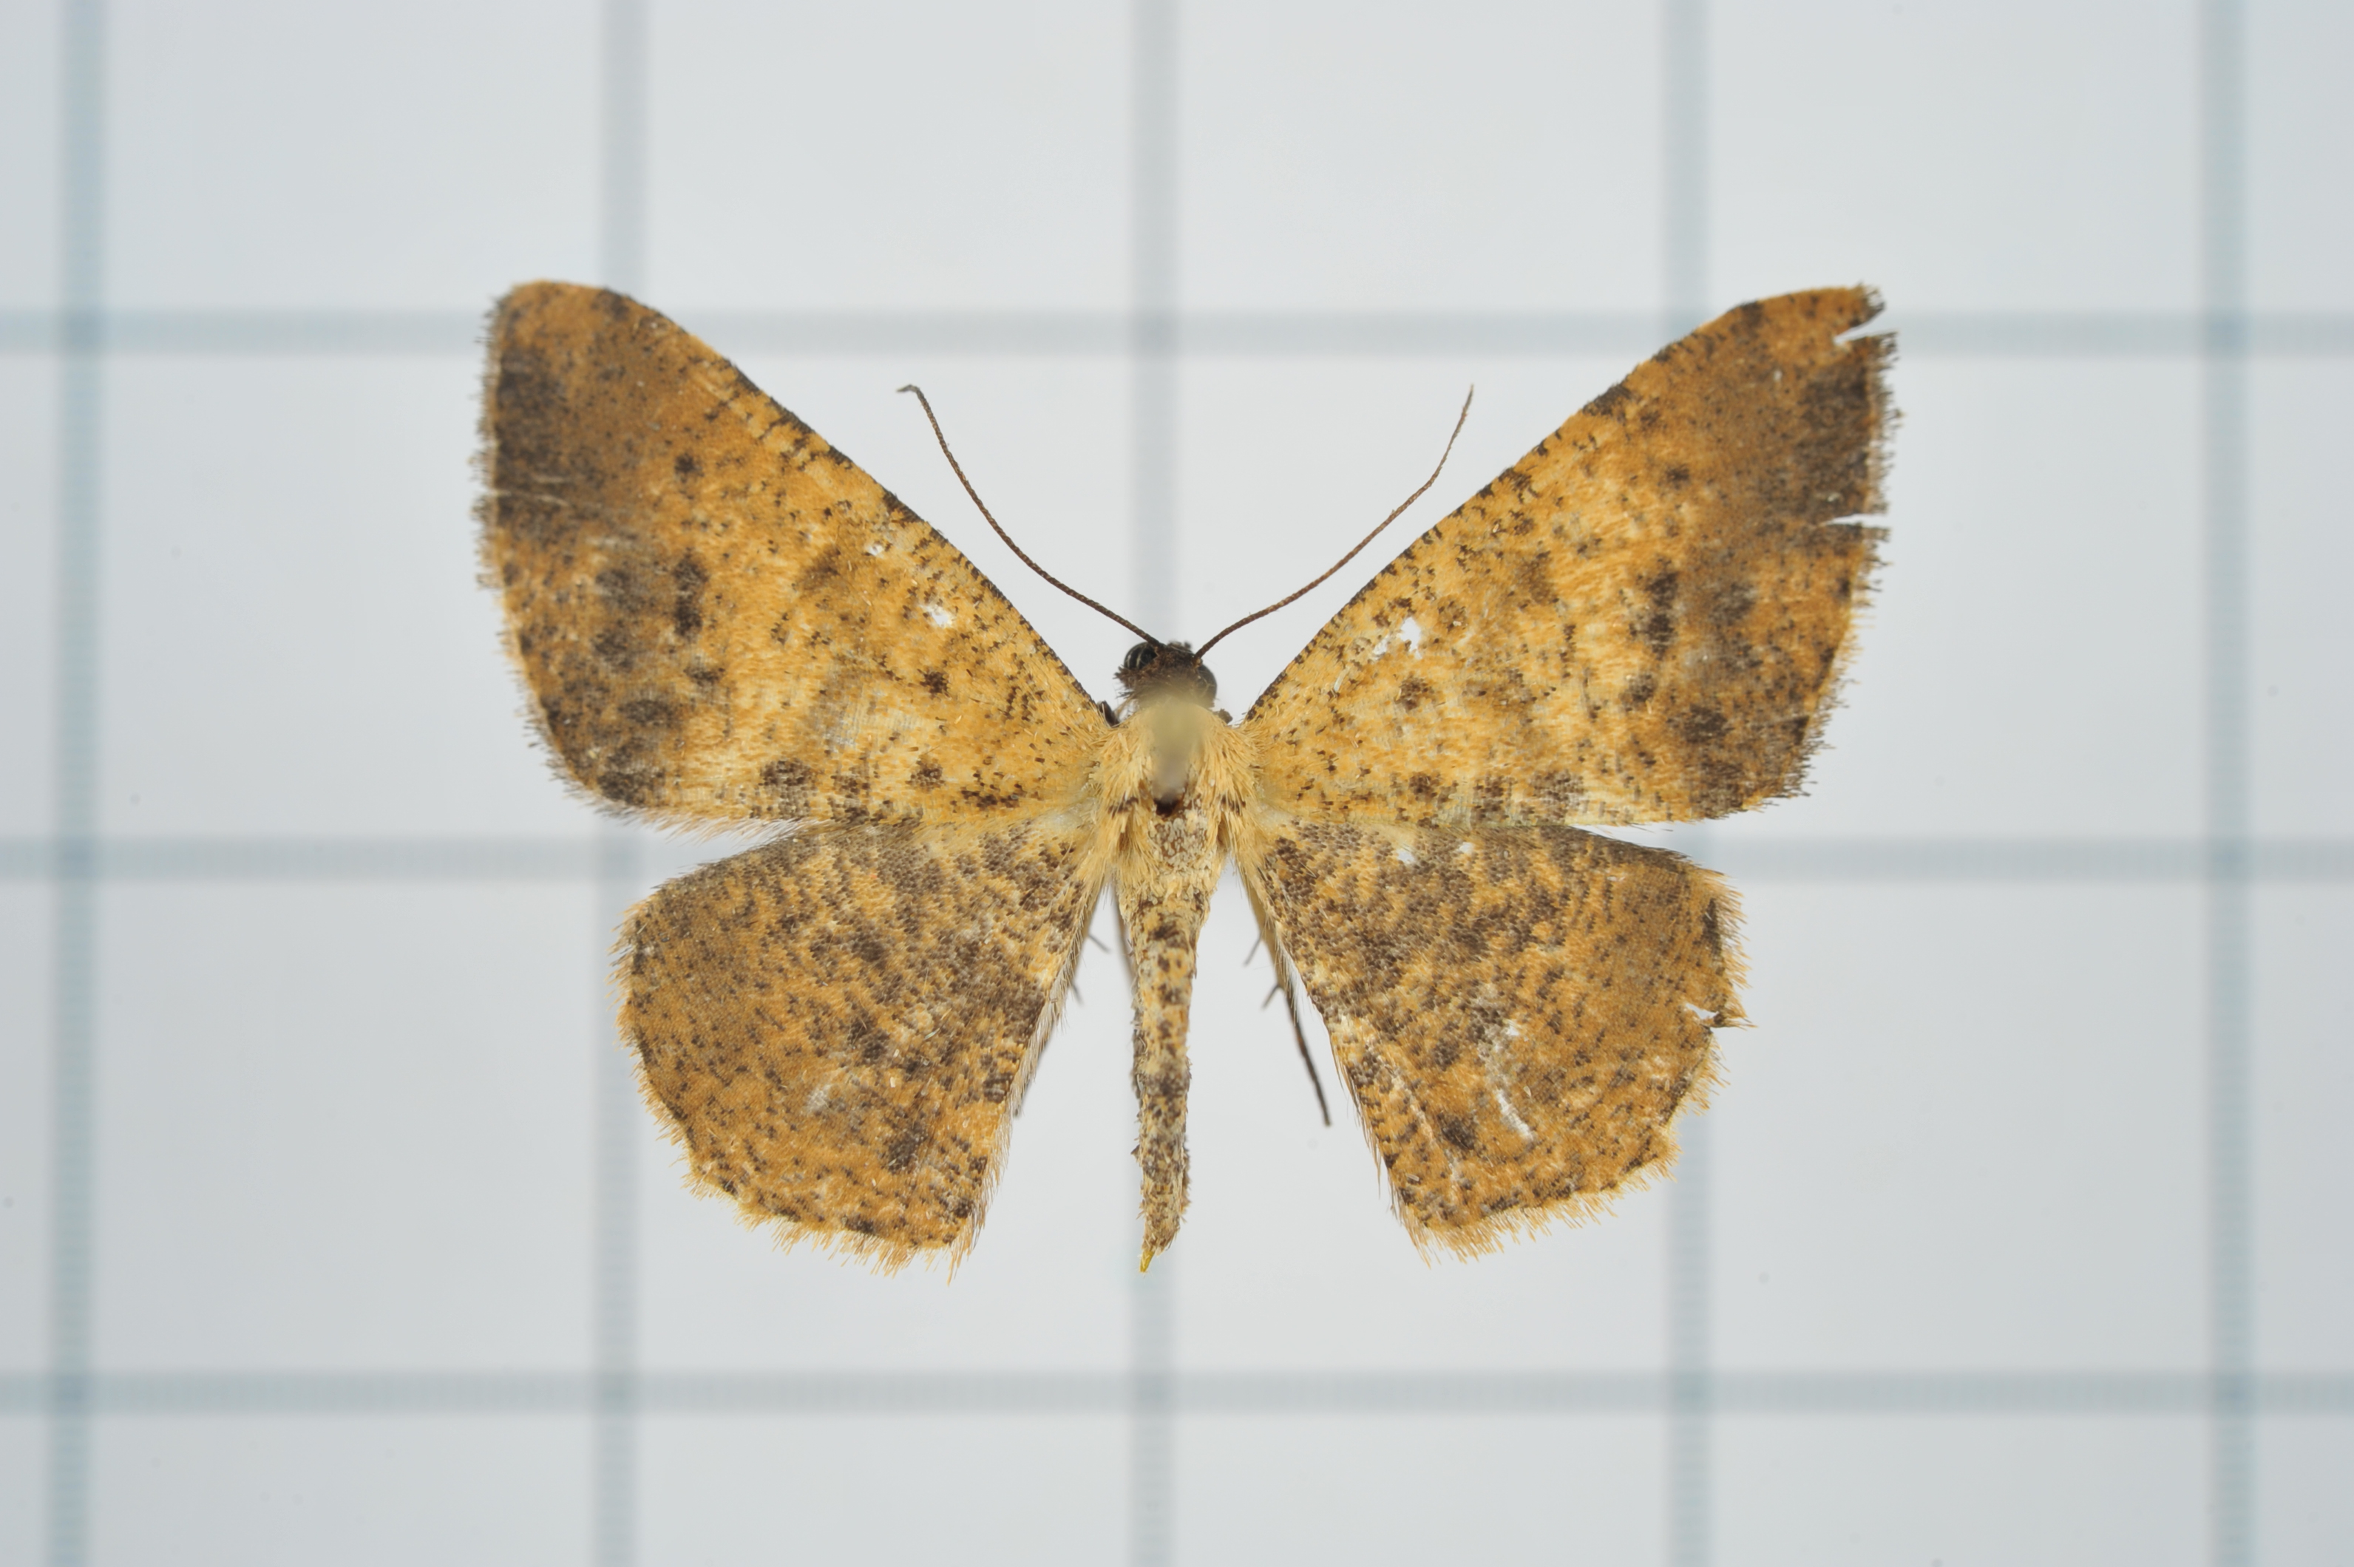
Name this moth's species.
Lophobates inchoata
